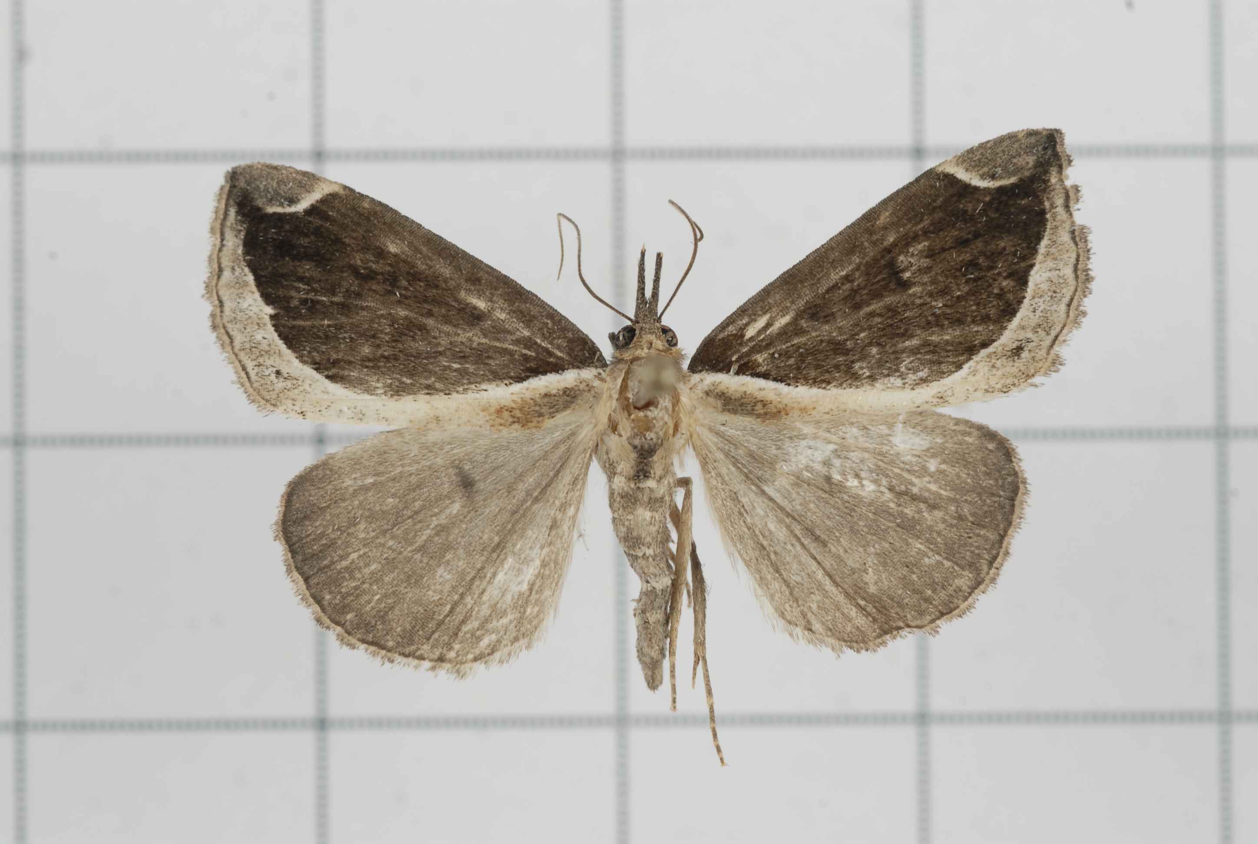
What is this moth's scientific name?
Hypena perspicua
